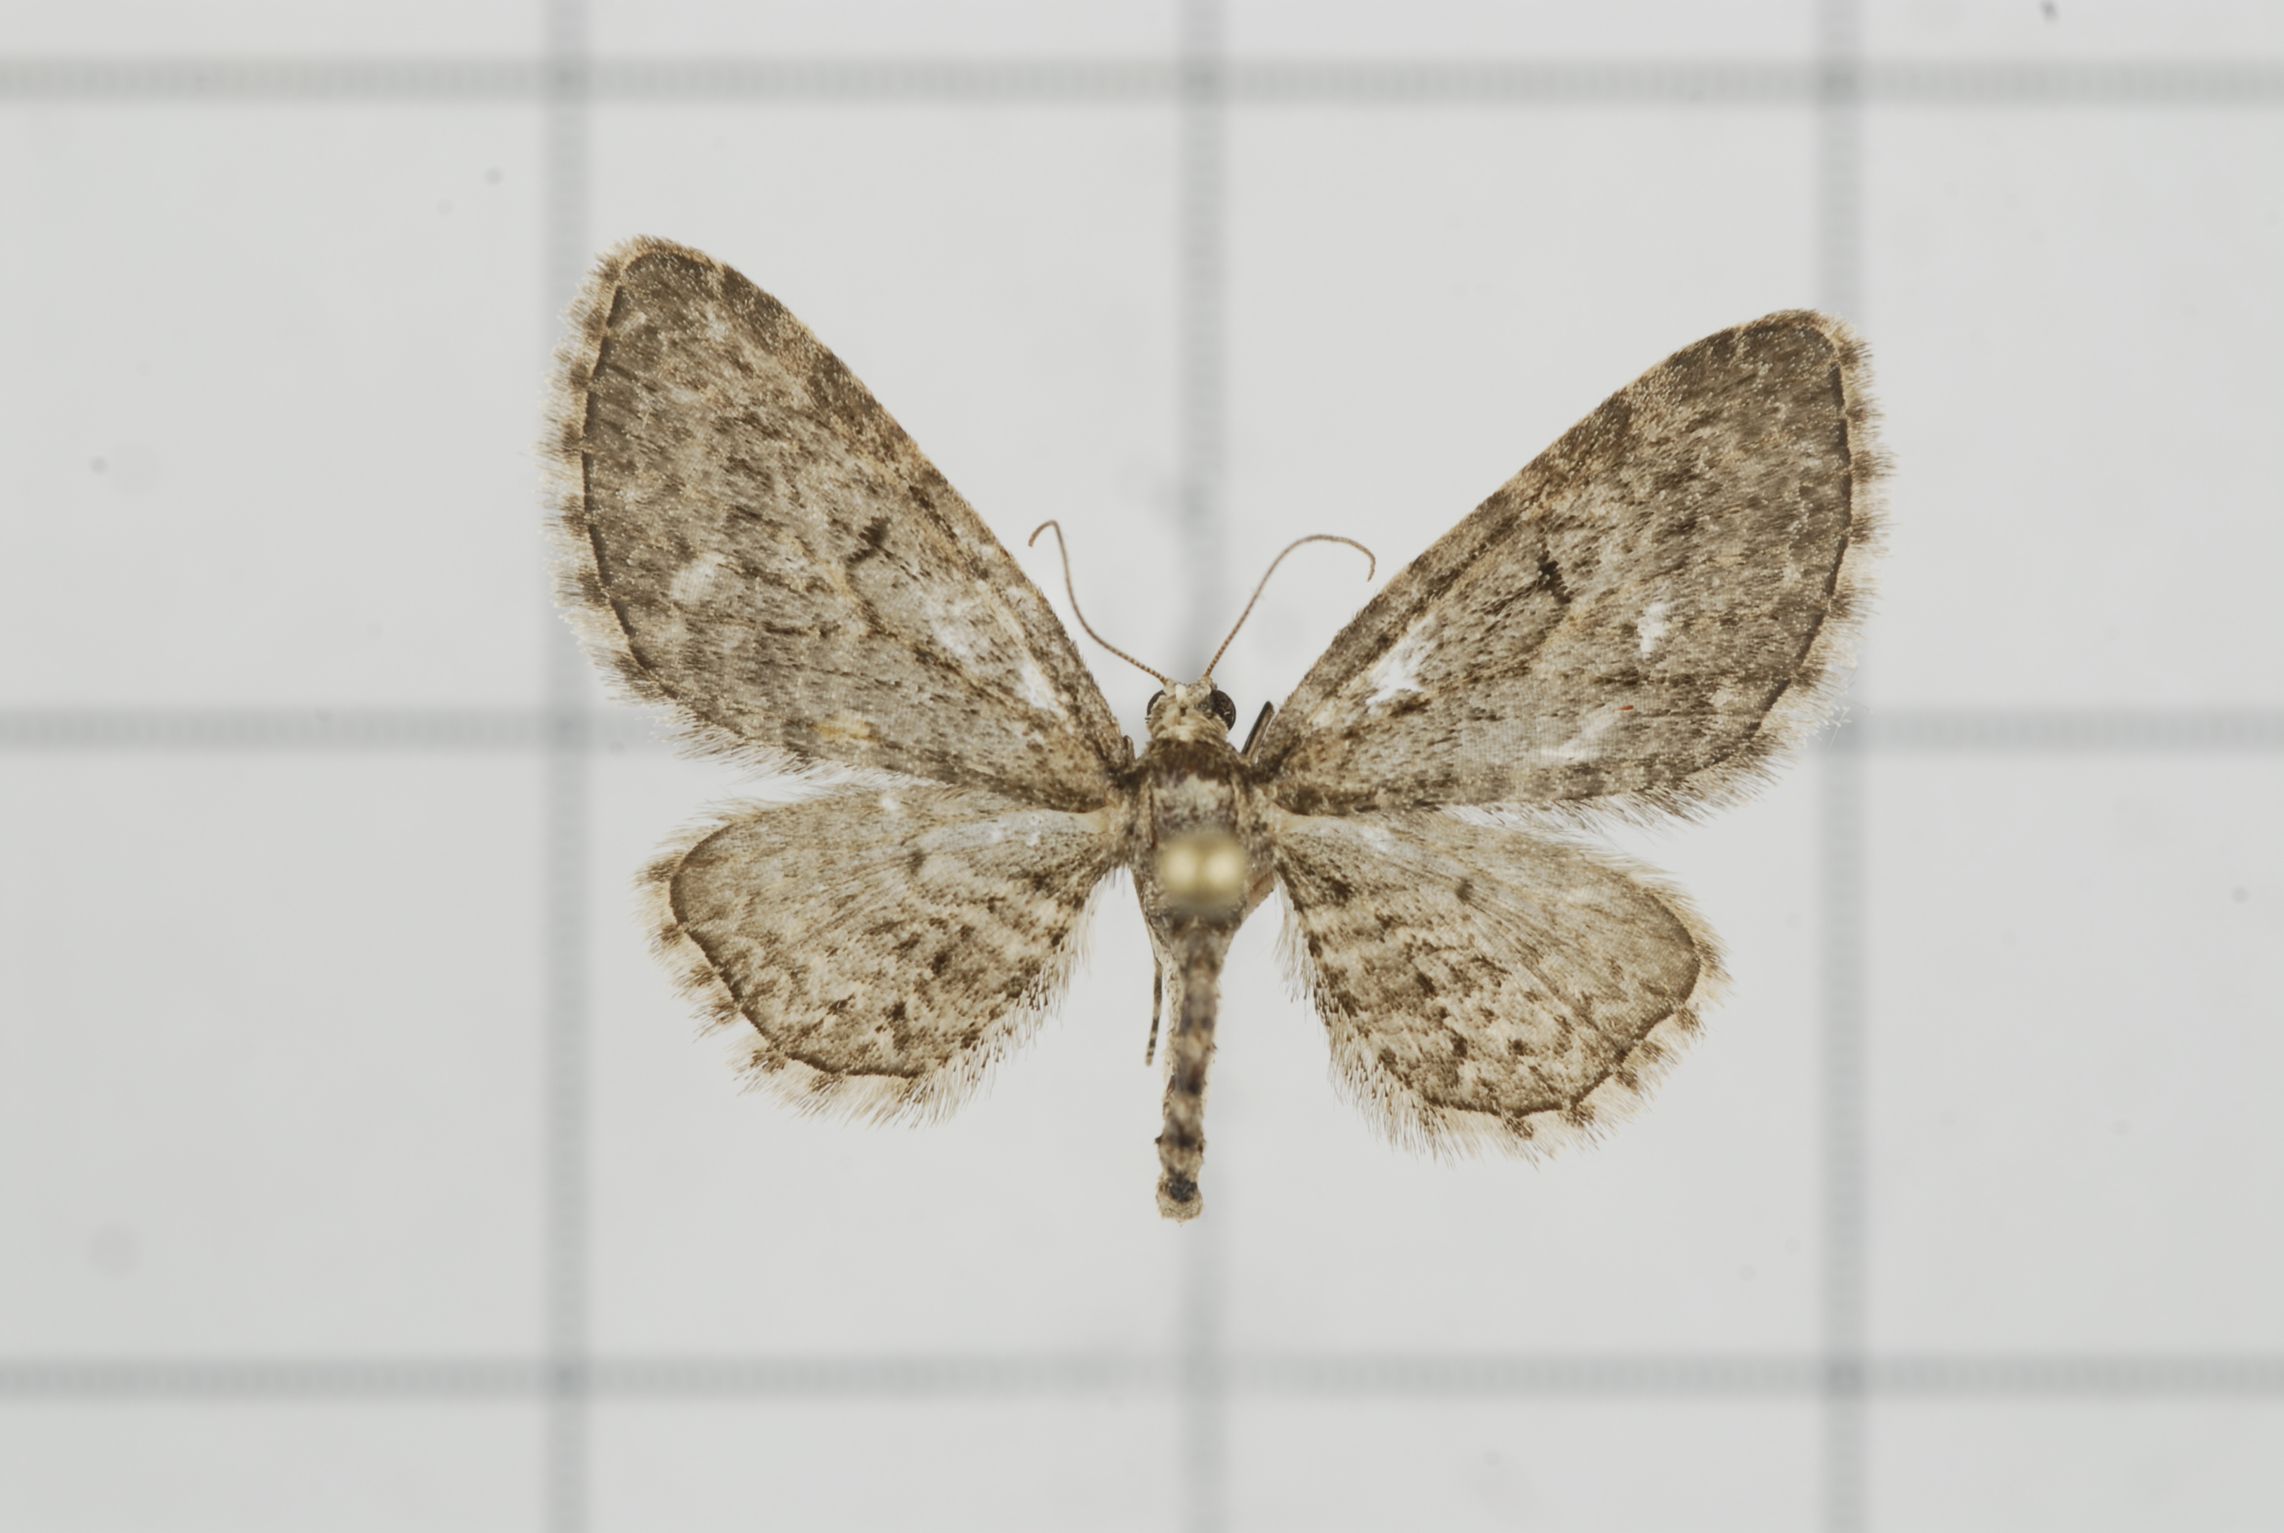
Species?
Eupithecia karapinensis
